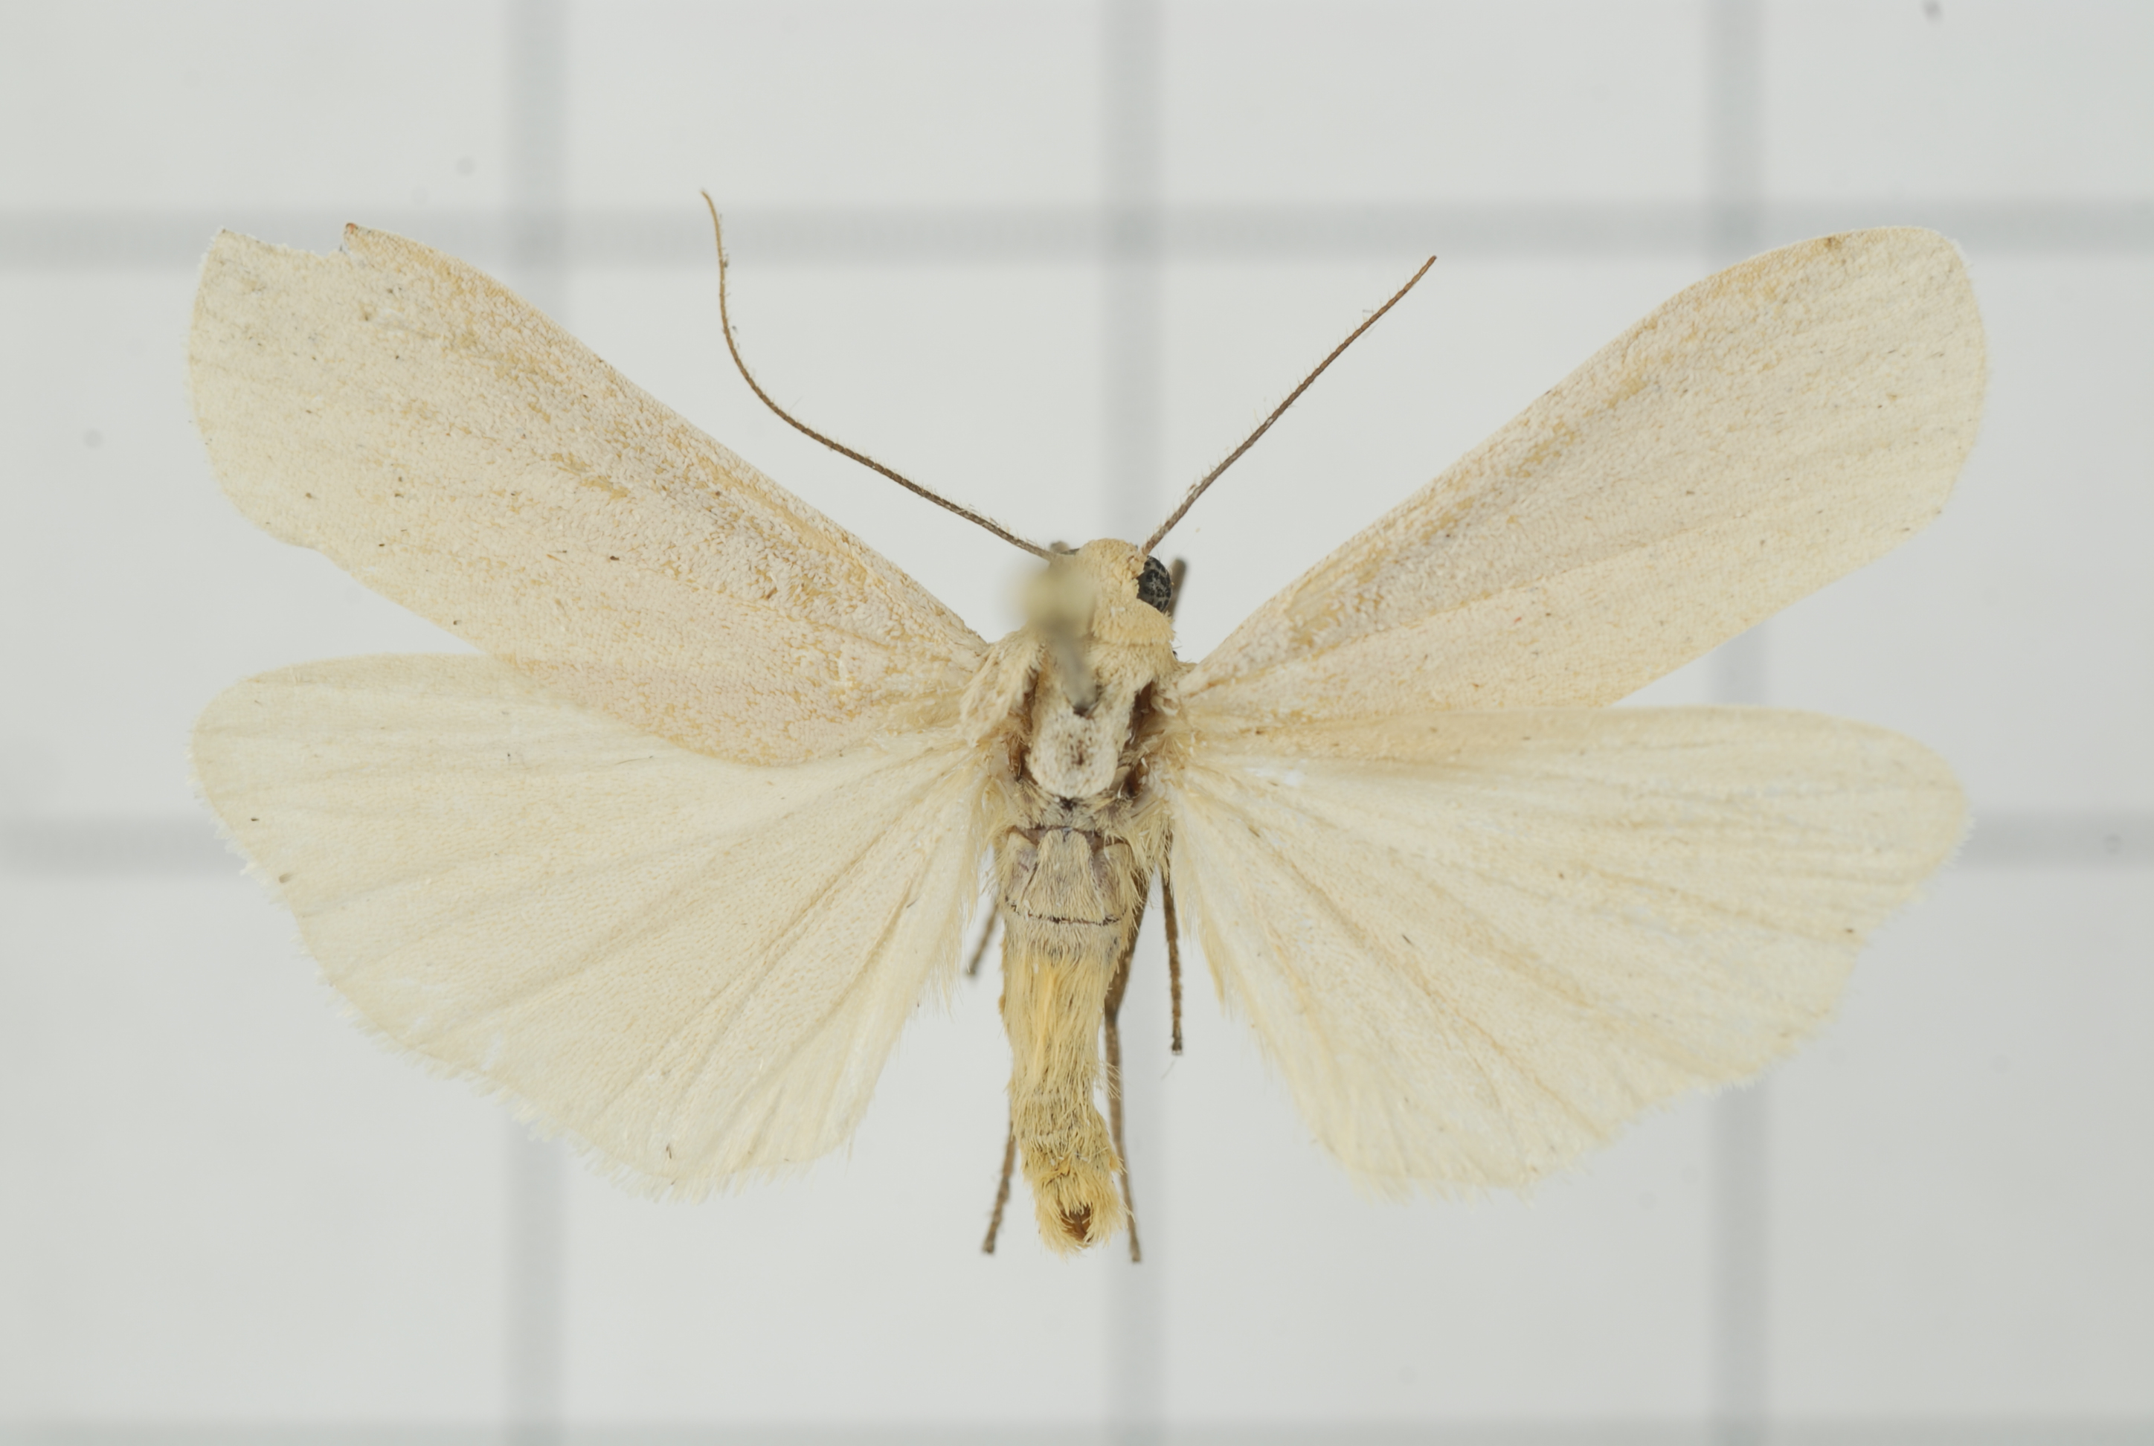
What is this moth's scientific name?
Eilema ranrunensis
